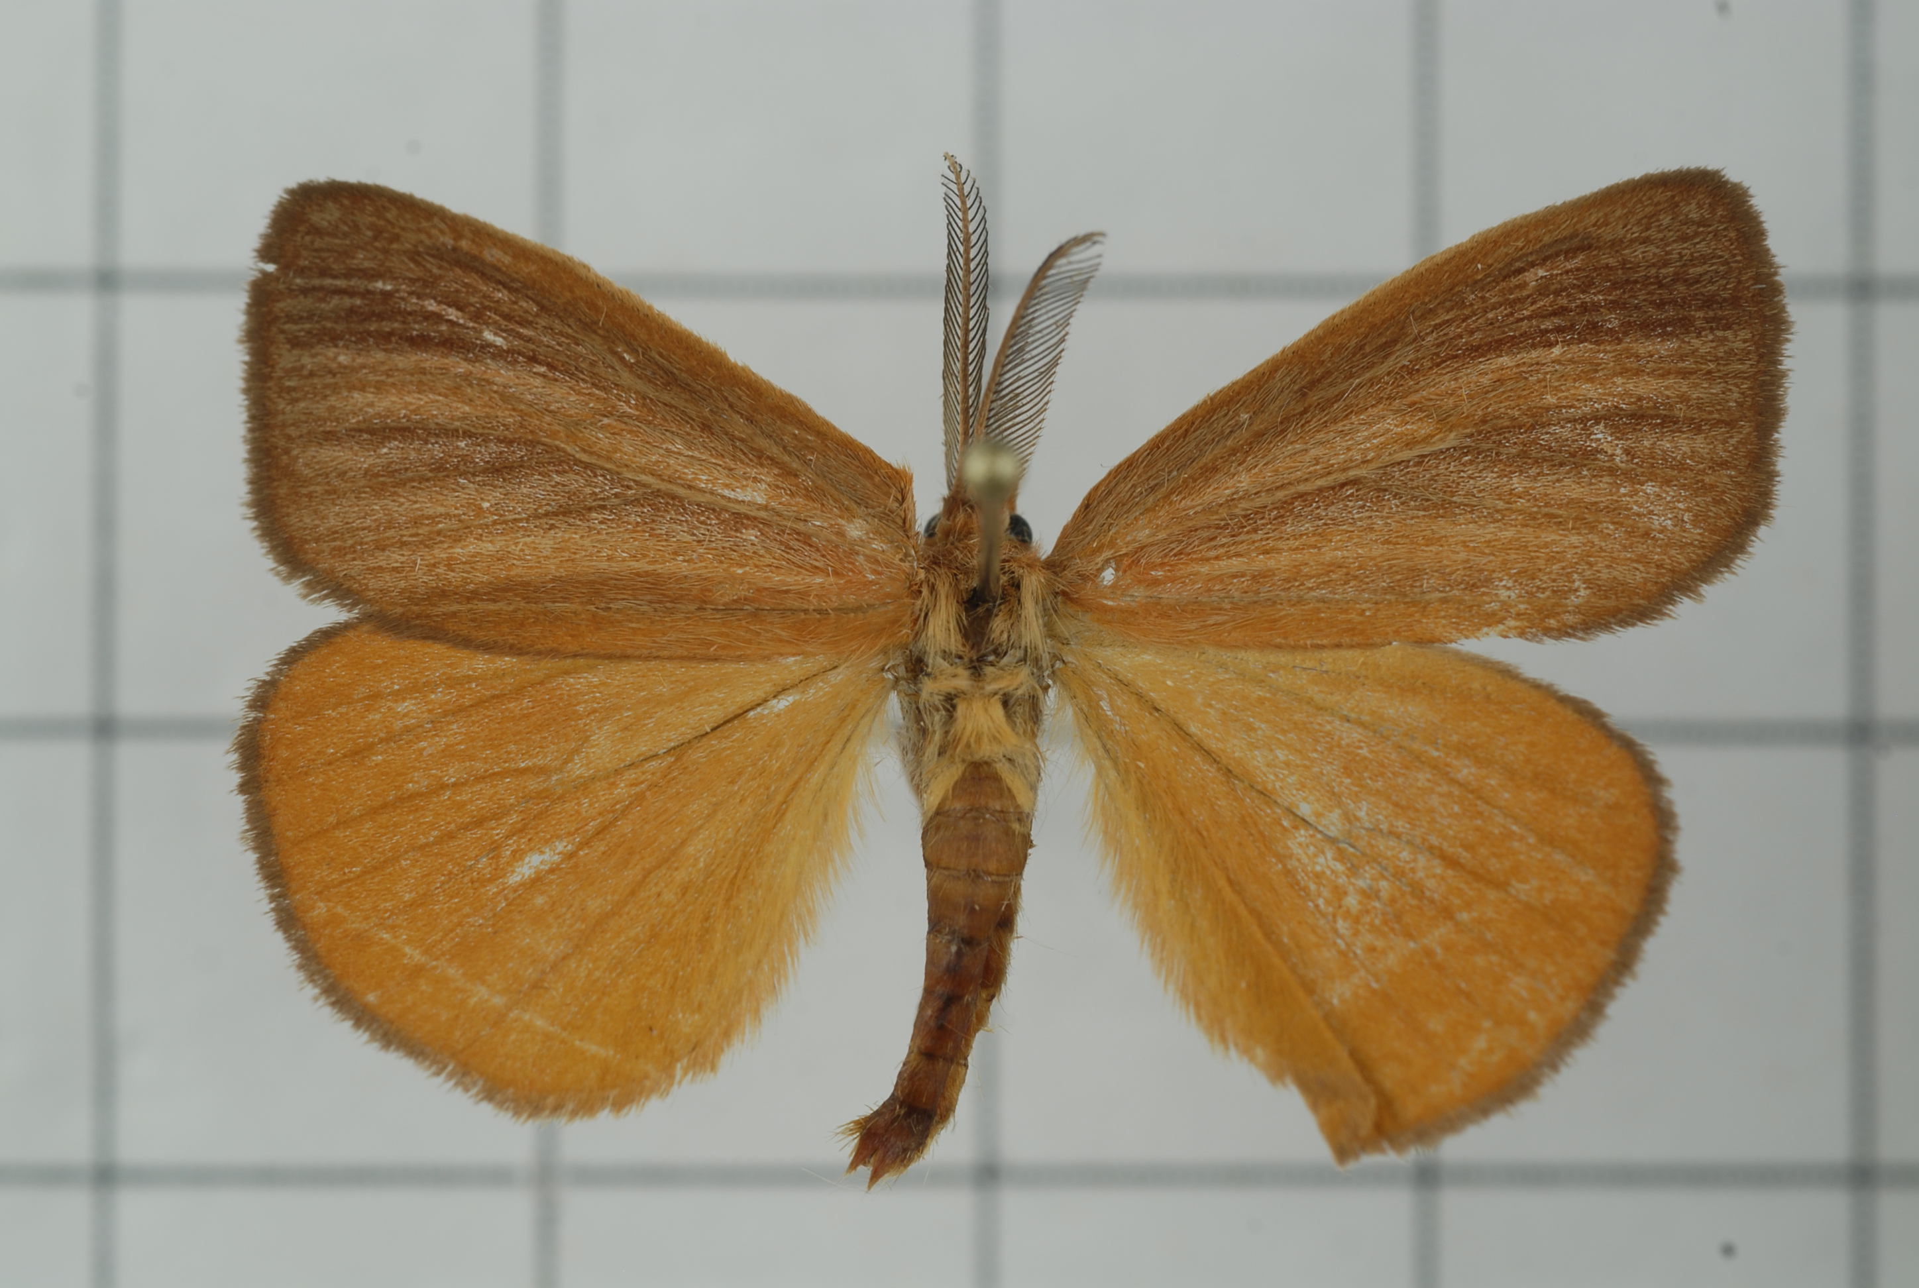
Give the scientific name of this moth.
Pantana substrigosa
